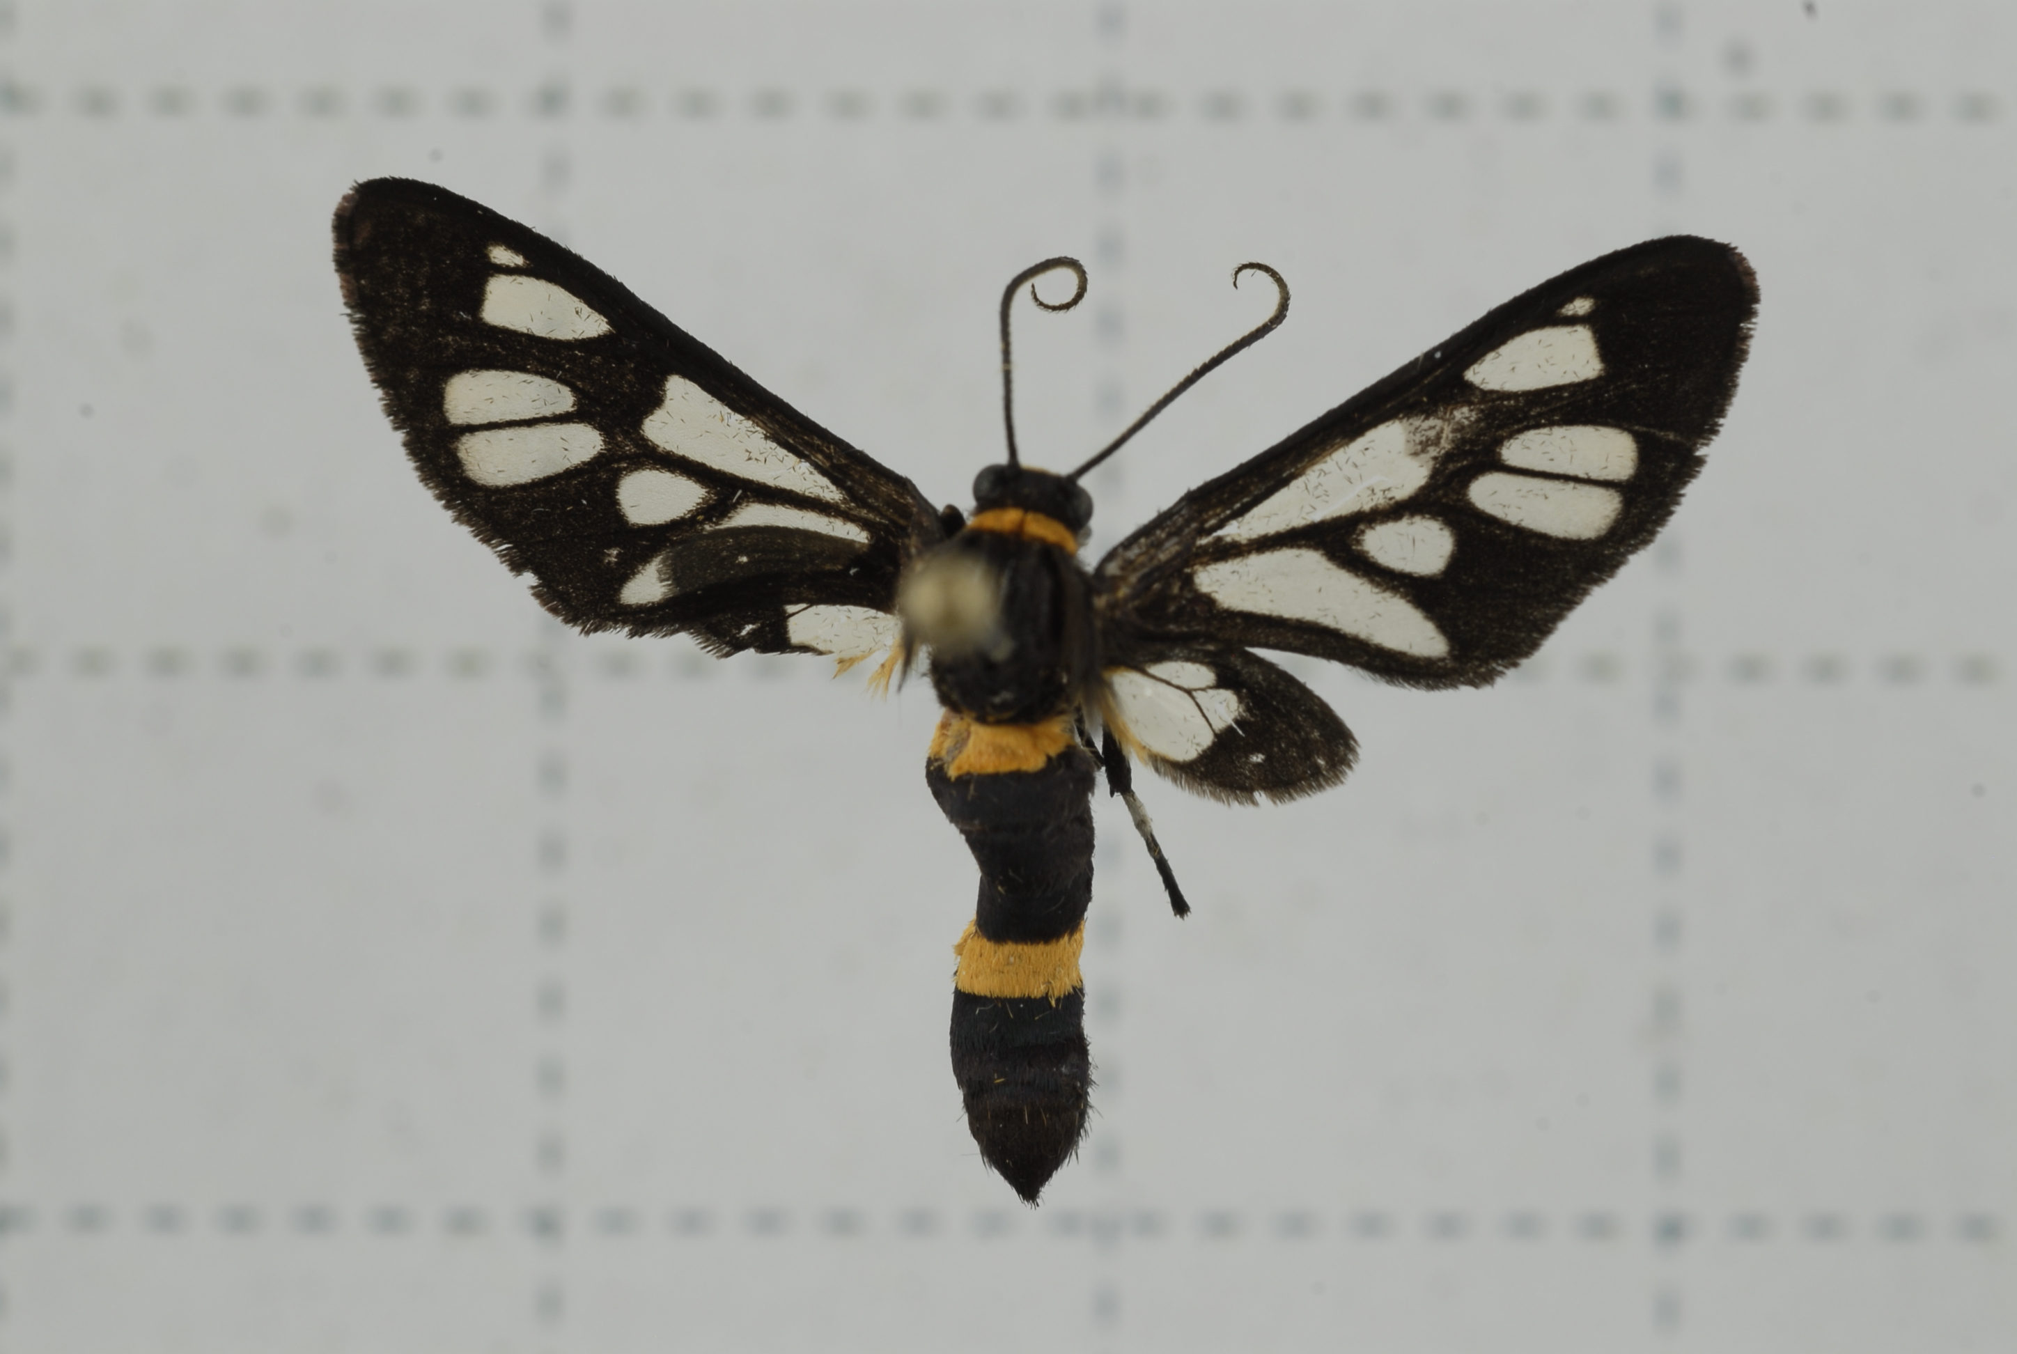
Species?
Syntomoides imaon
